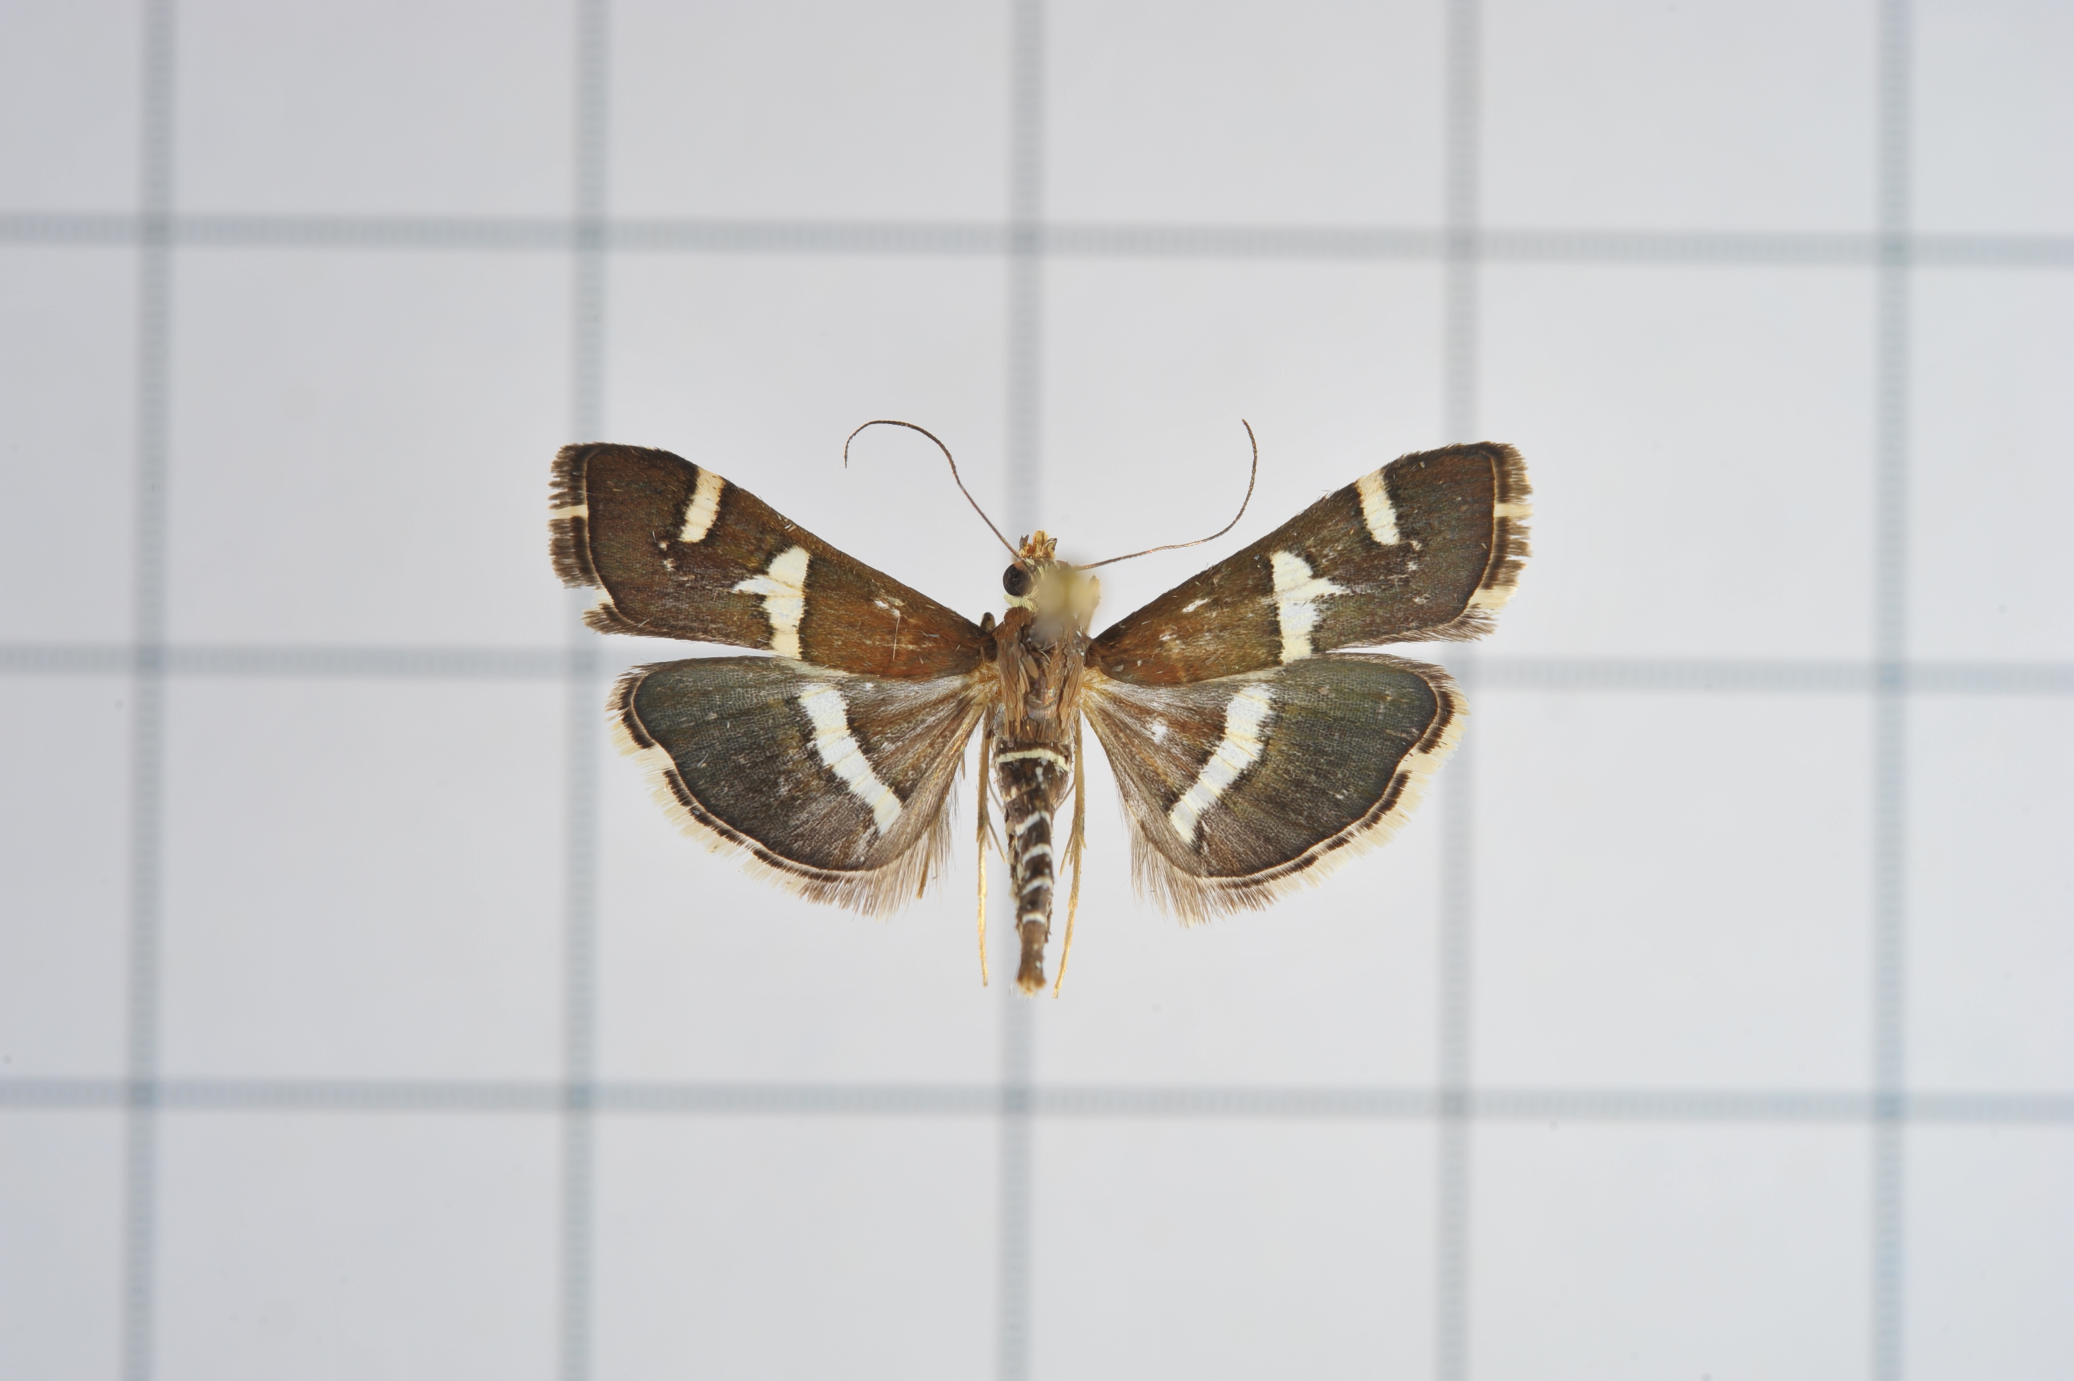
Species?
Spoladea recurvalis
